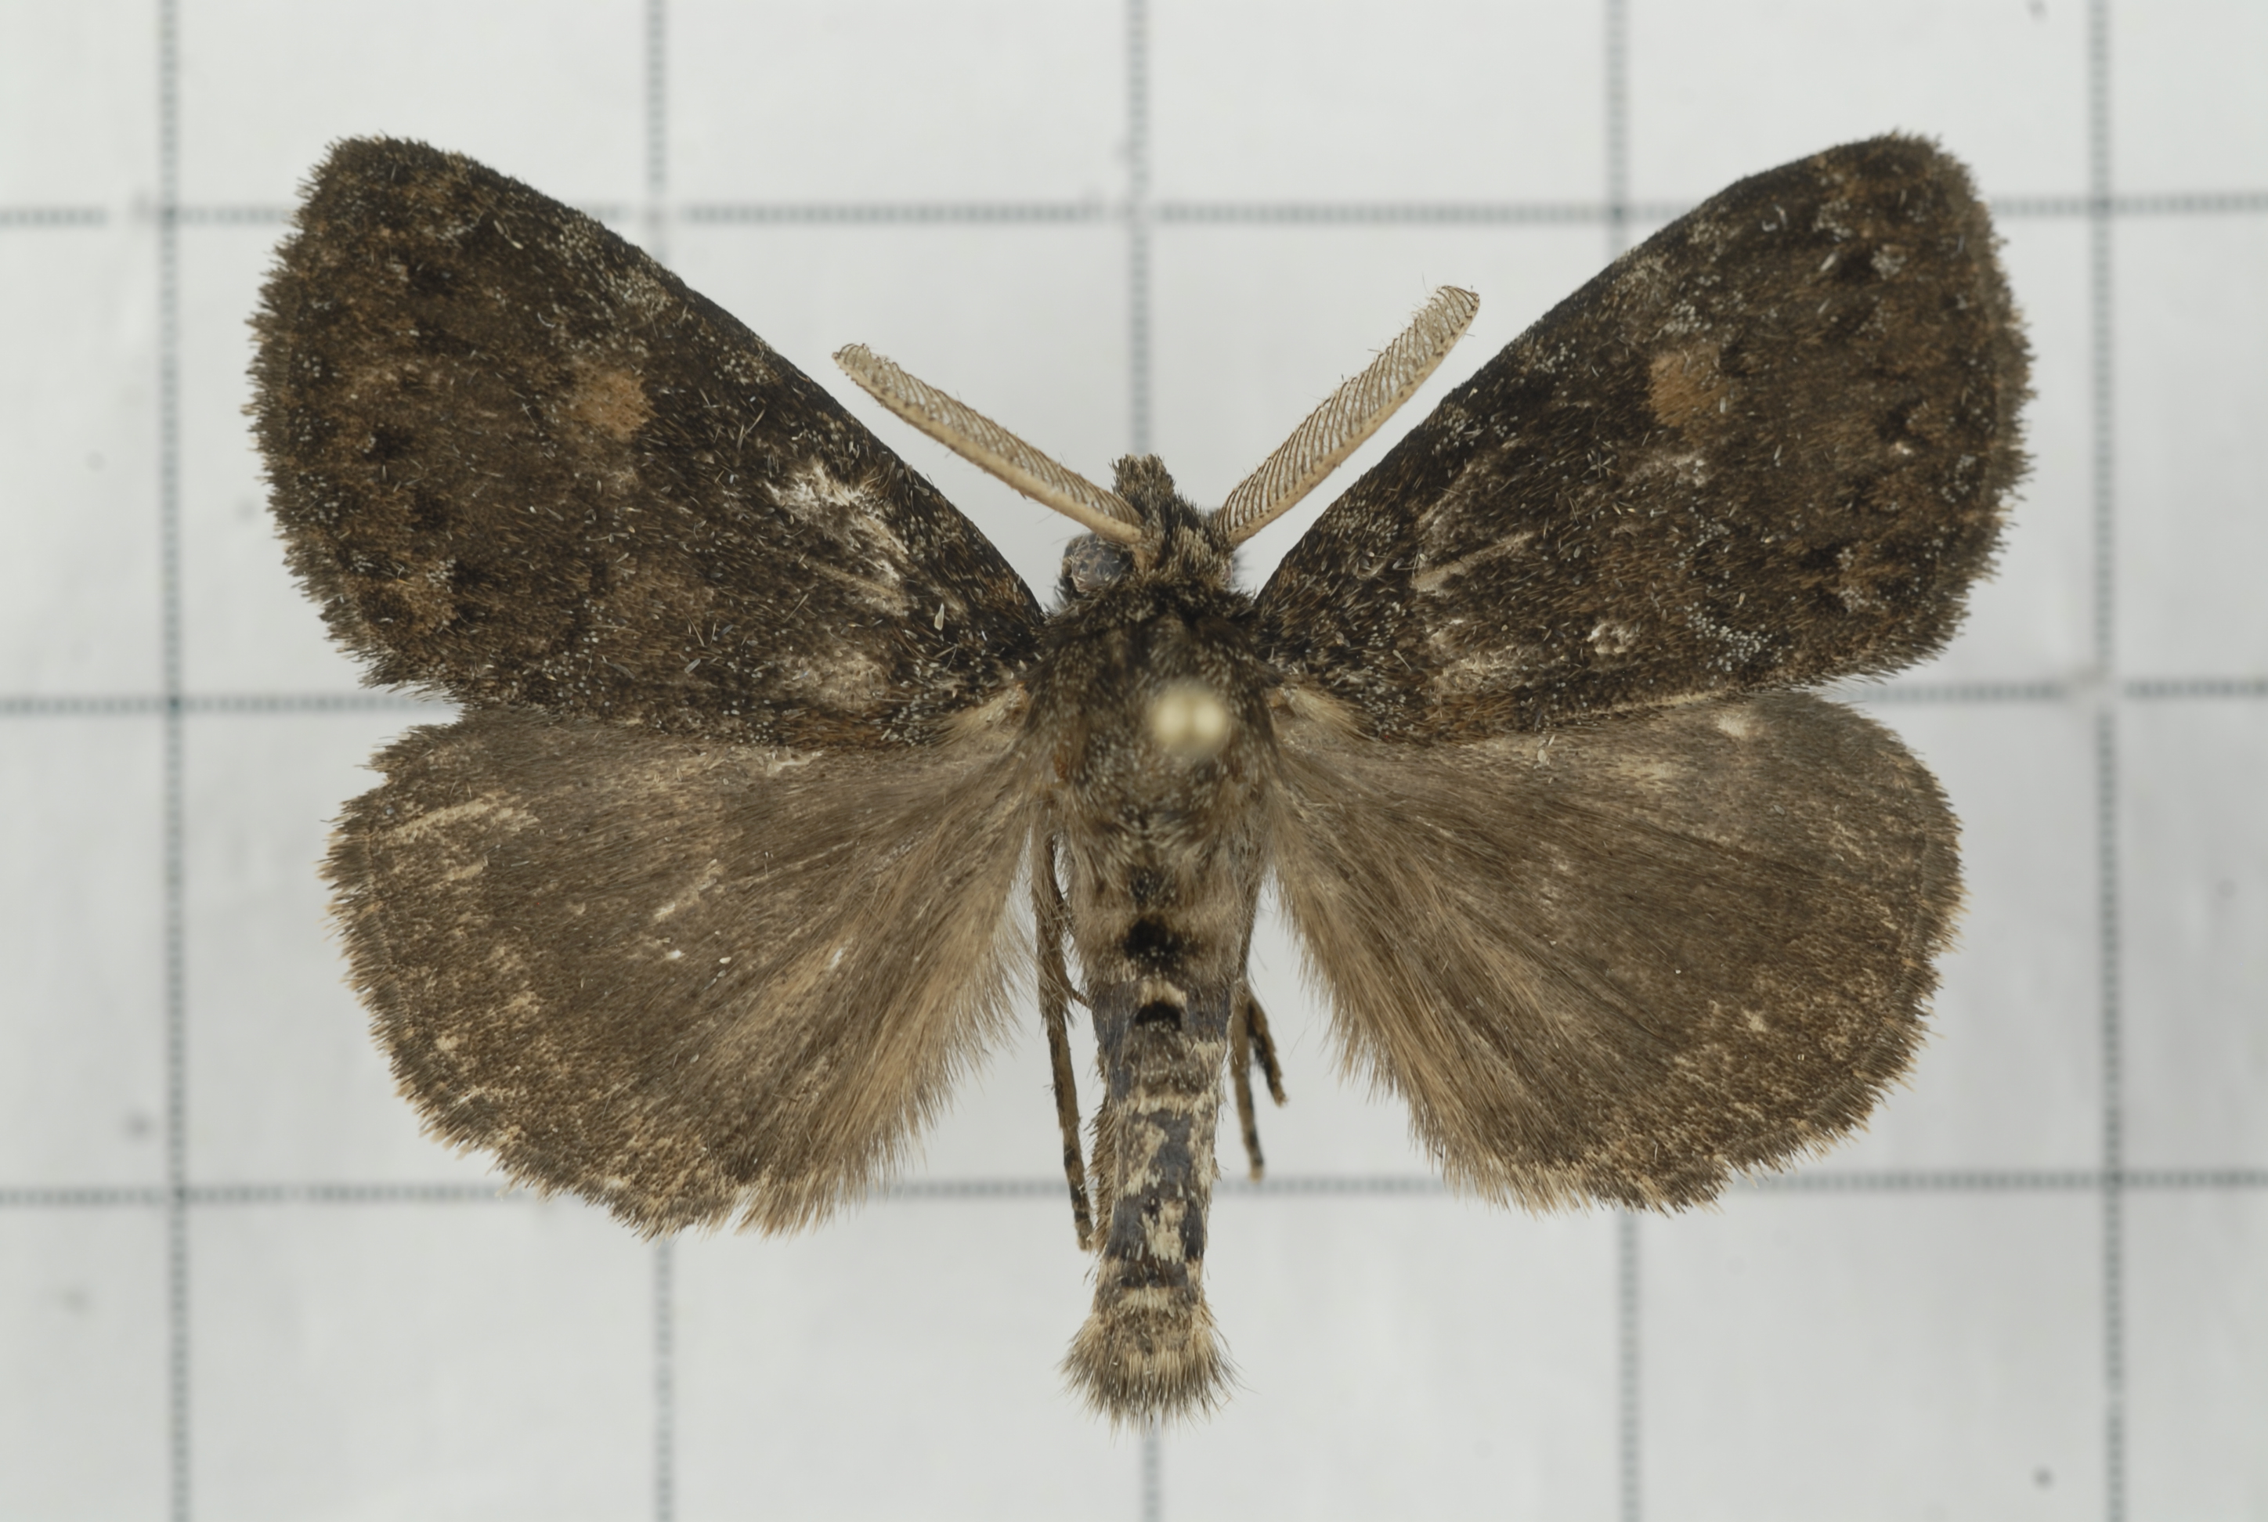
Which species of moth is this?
Ilema kosemponica
